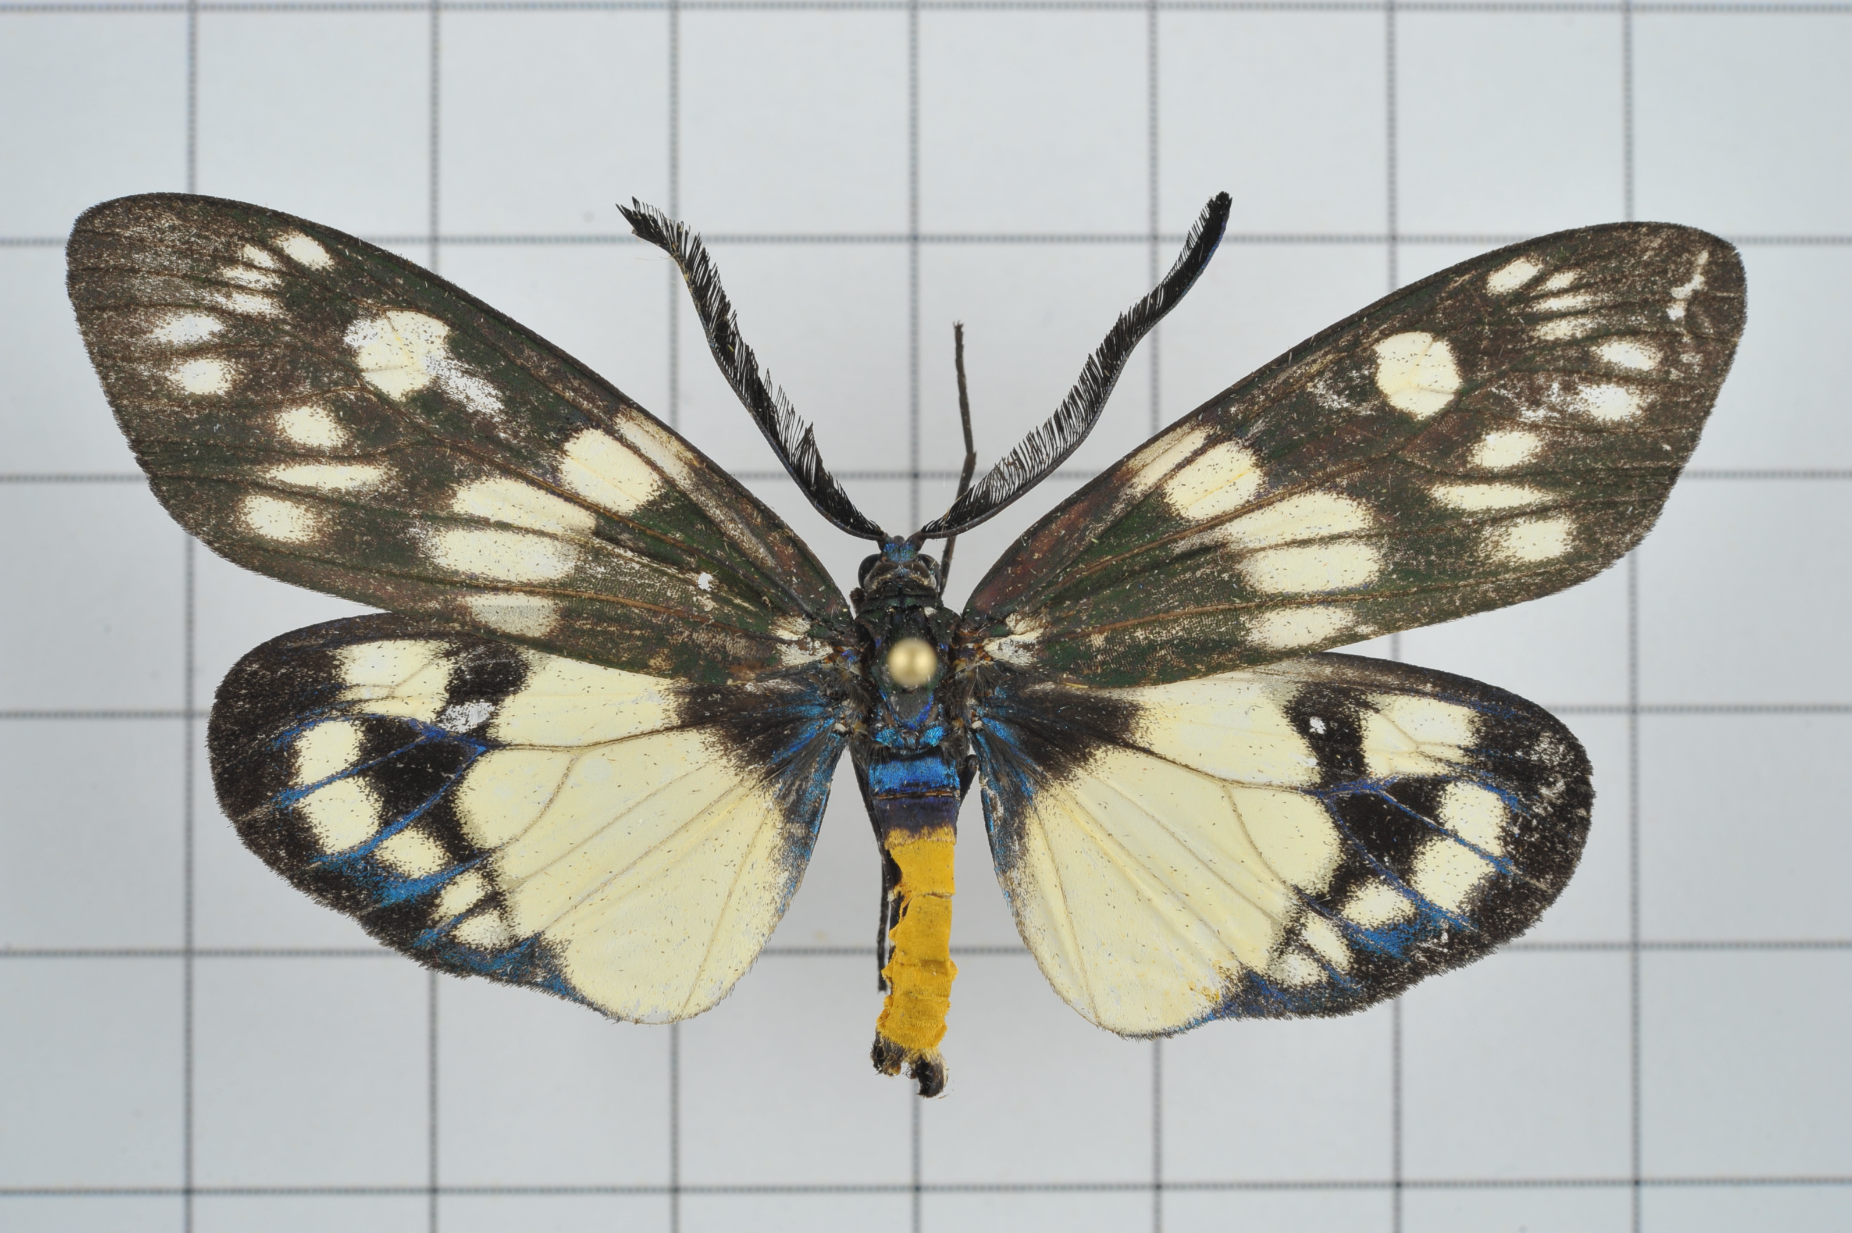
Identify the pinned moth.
Eterusia aedea formosana
